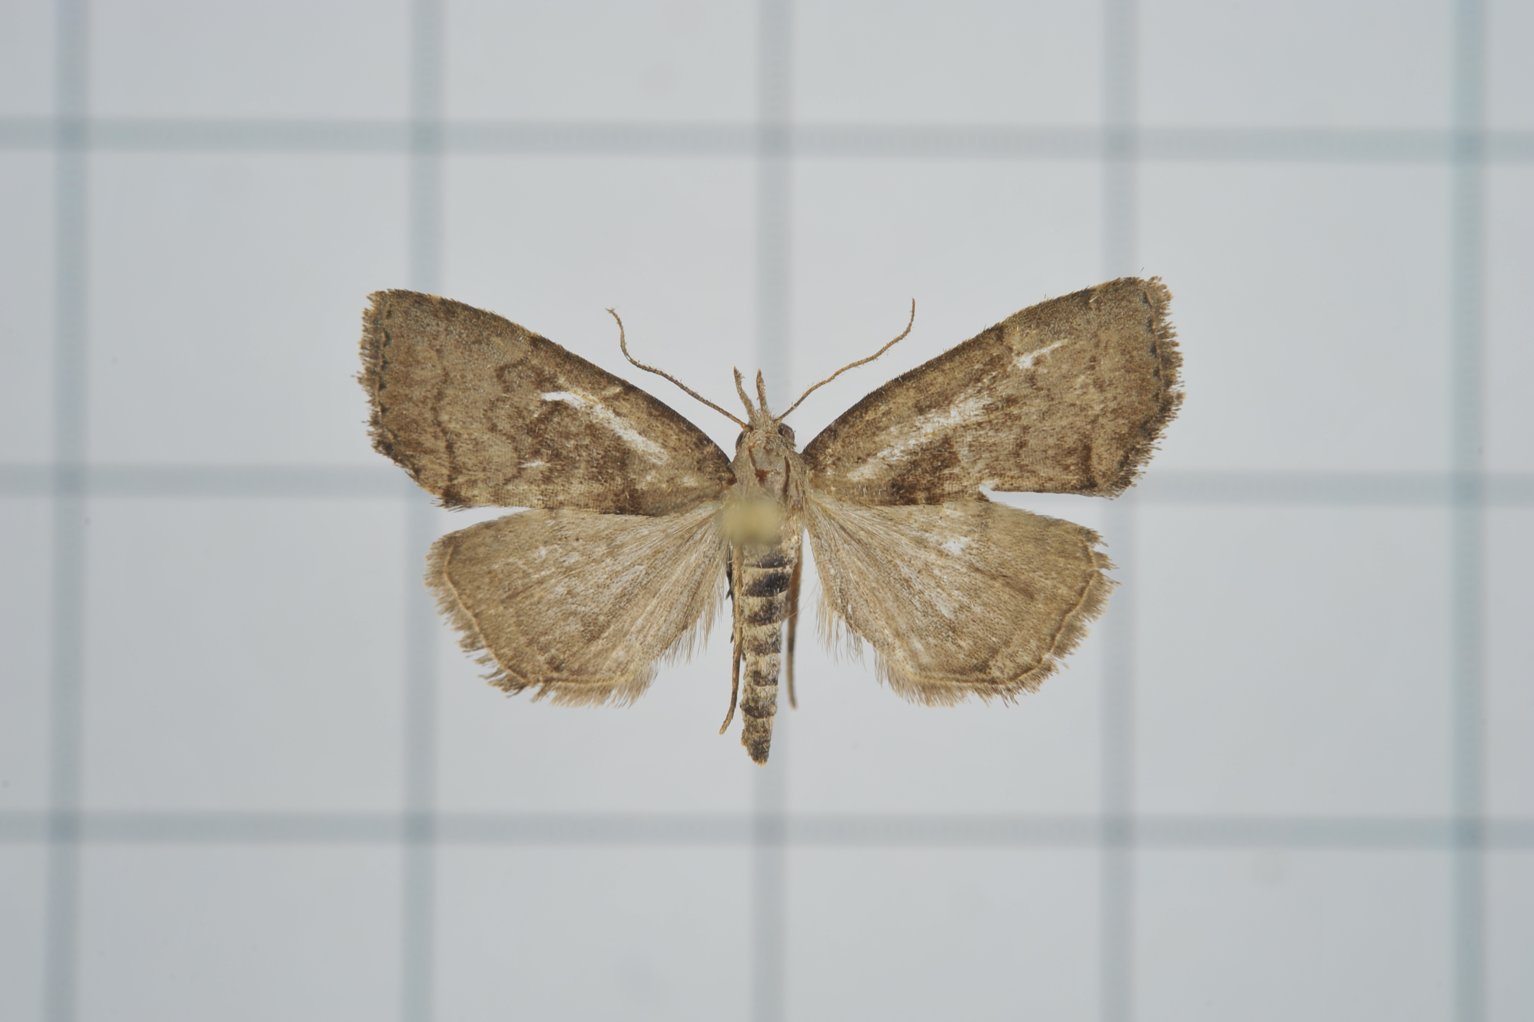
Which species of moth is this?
Herminia kurokoi
